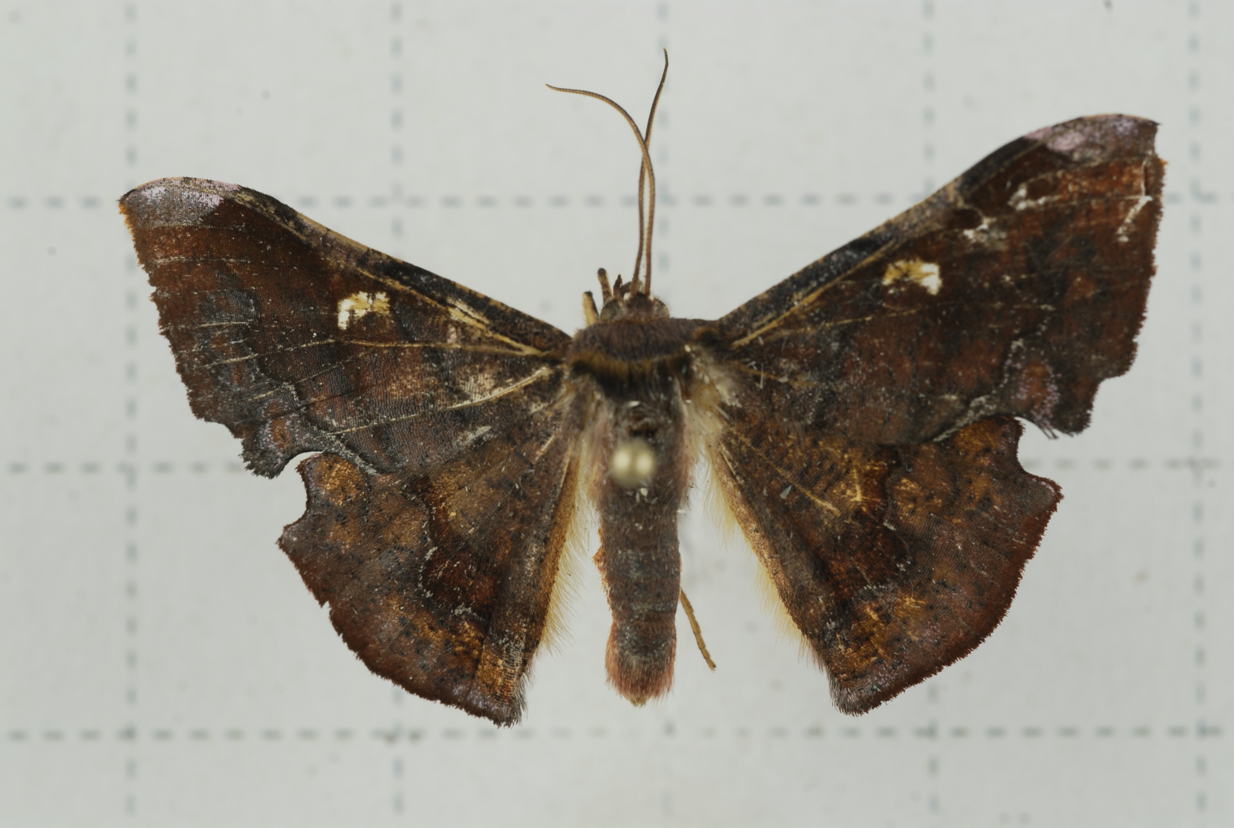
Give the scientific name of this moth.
Fascellina chromataria
